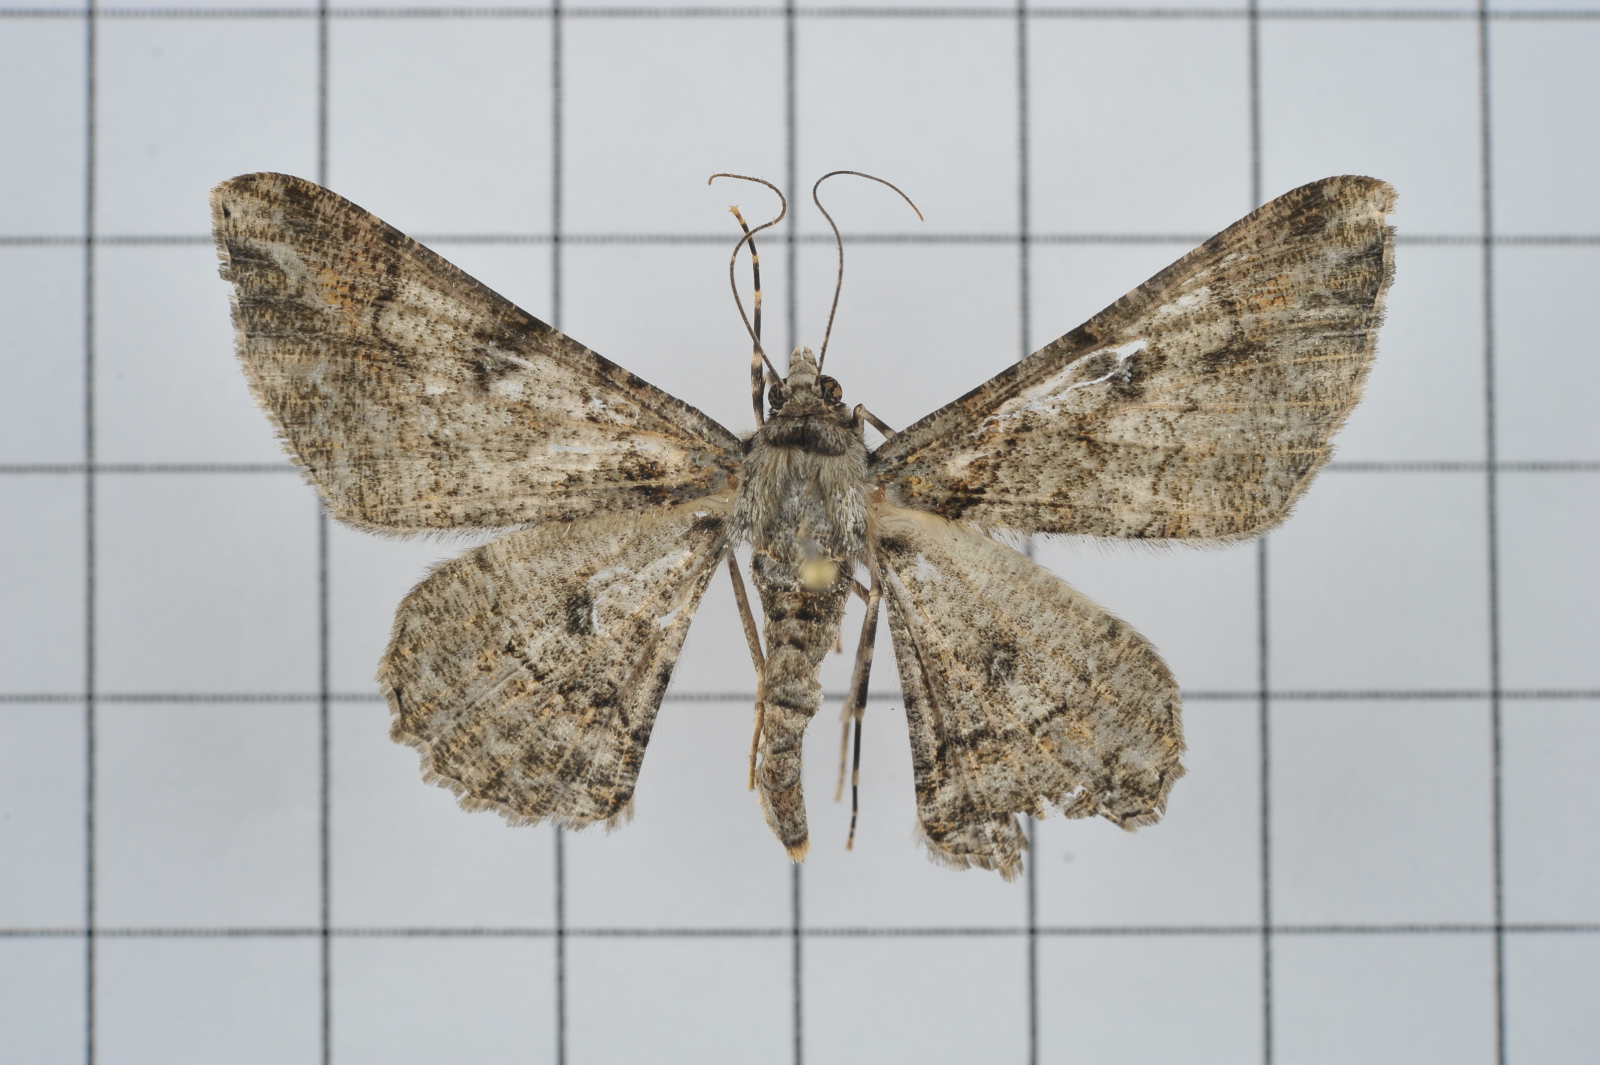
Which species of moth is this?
Cleora alienaria
